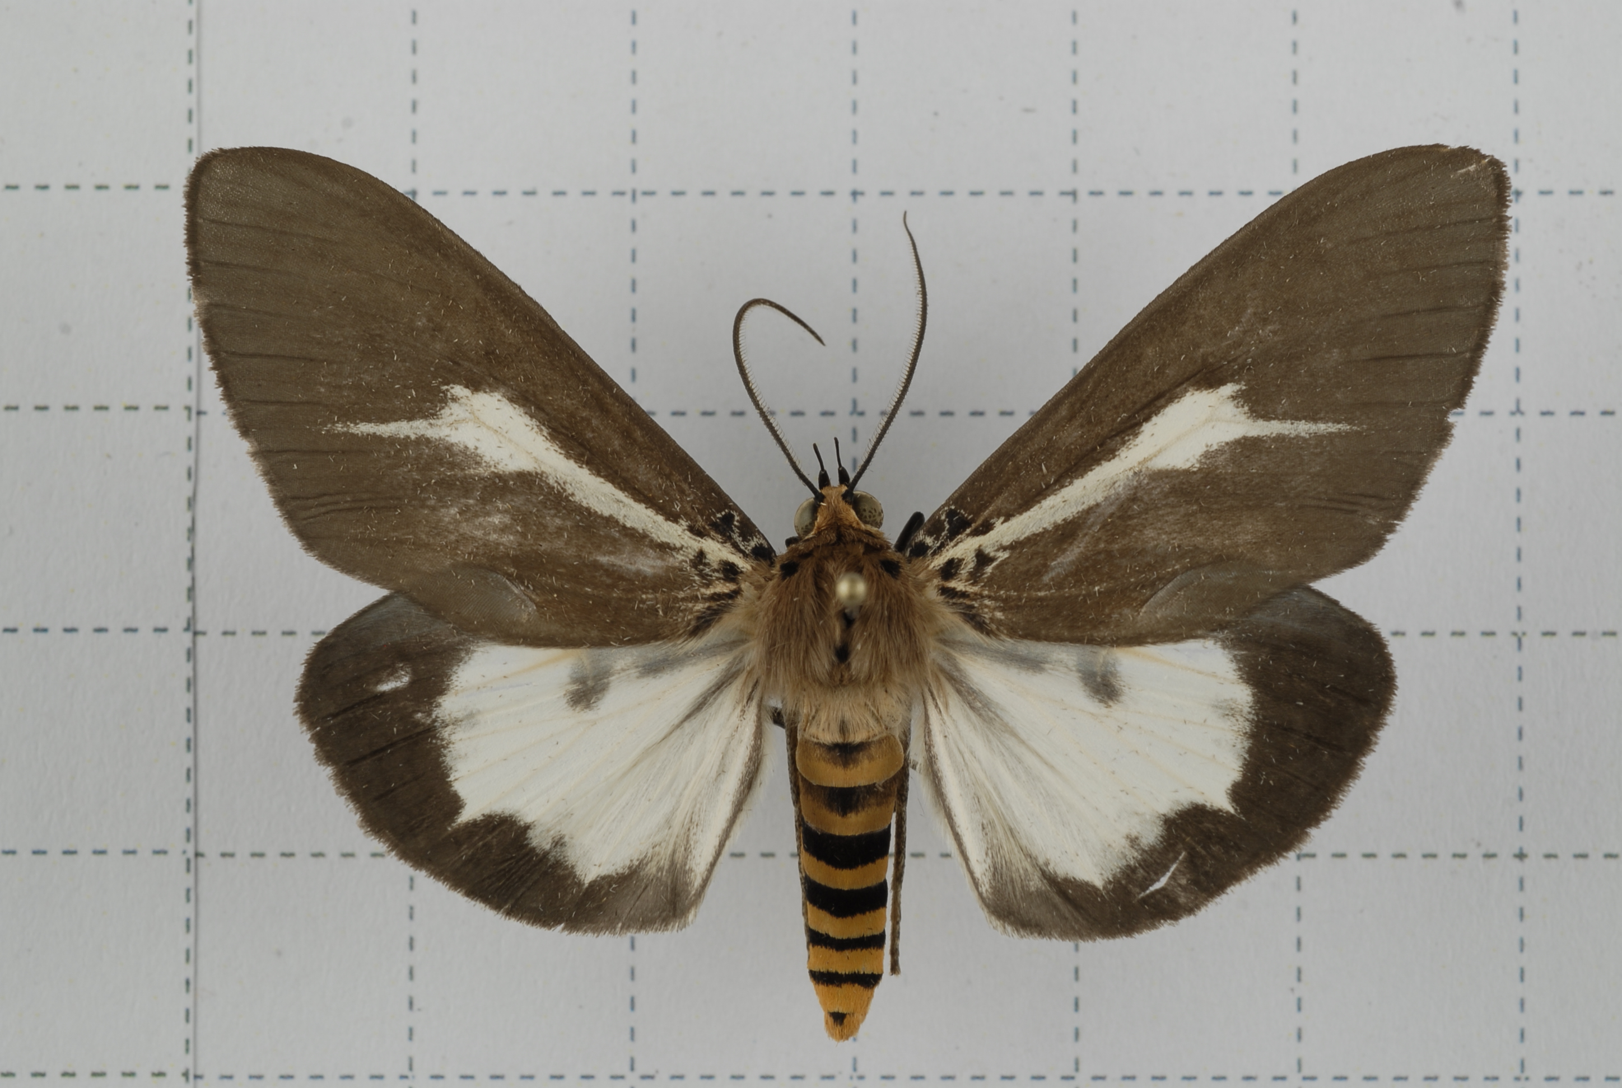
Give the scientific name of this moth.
Asota heliconia zebrina
